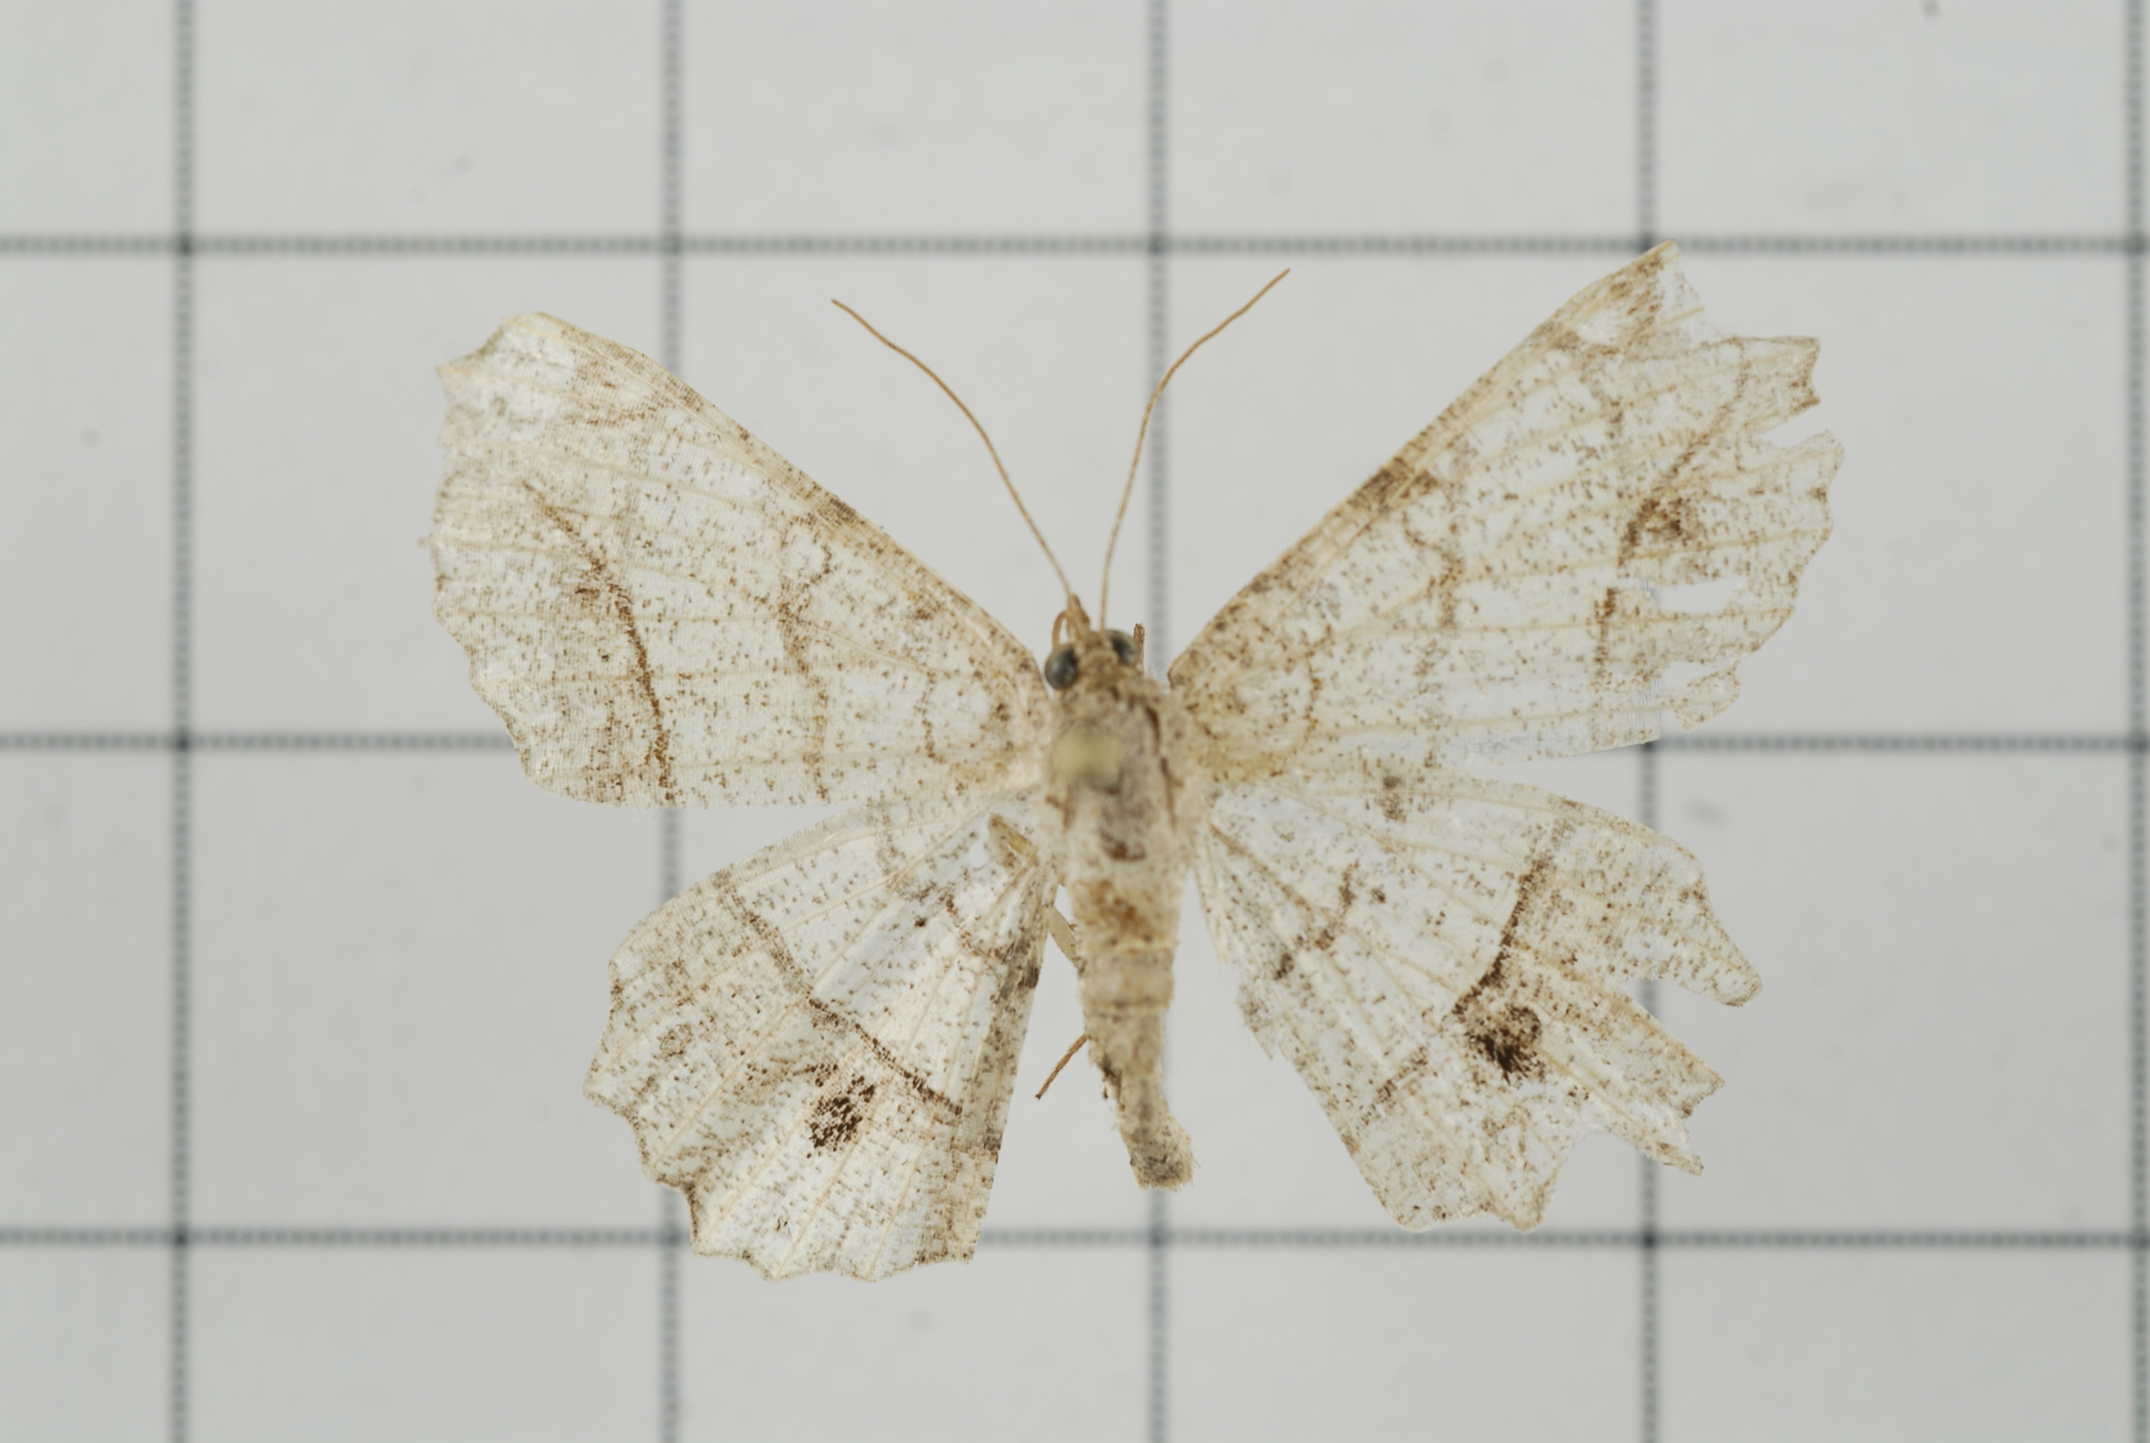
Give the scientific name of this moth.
Chiasmia intermediaria
